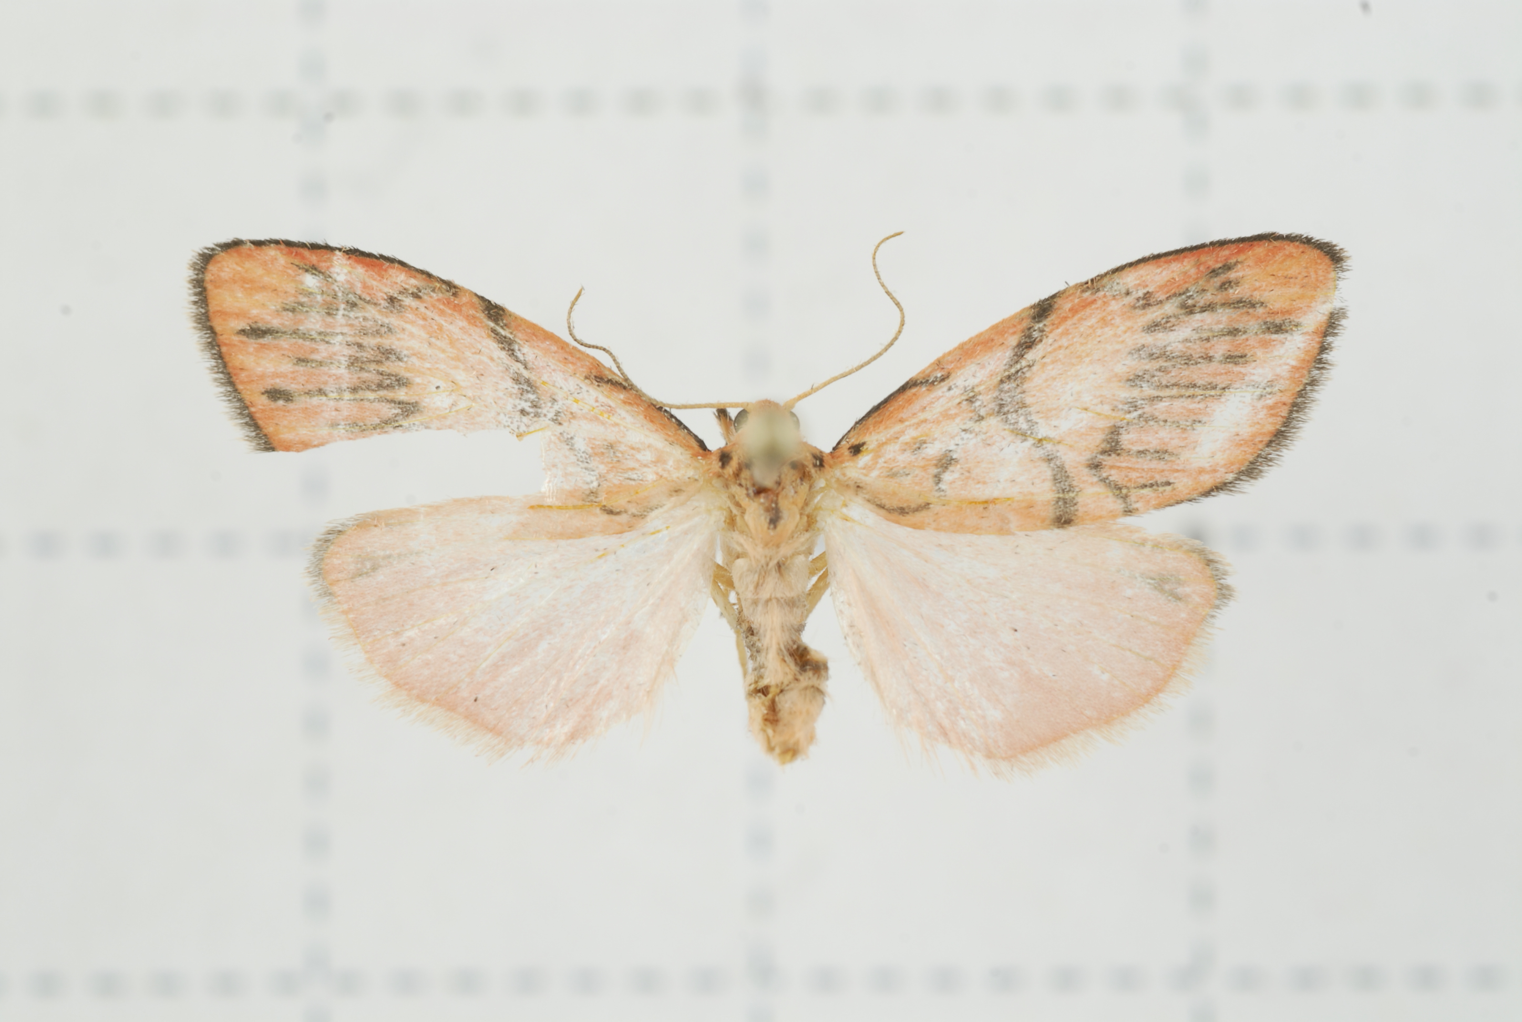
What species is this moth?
Aberrasine shiou
